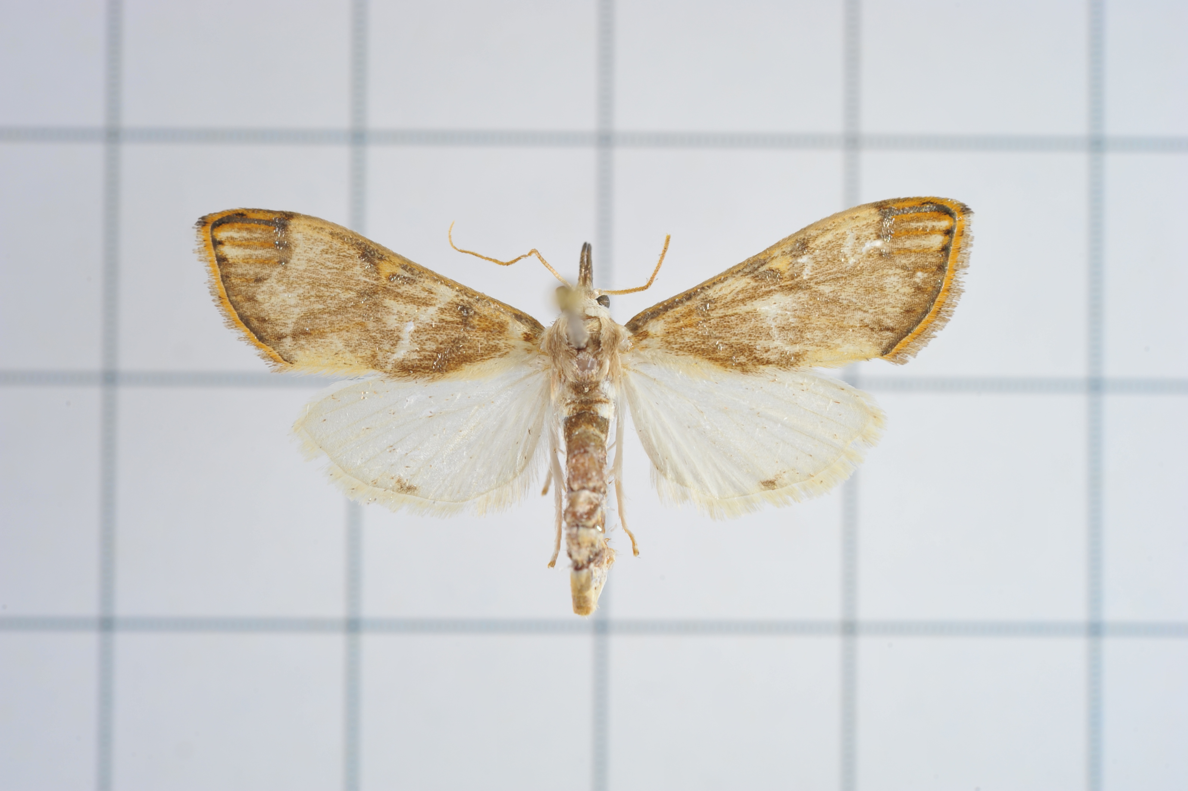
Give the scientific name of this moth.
Cirrhochrista fuscusa
